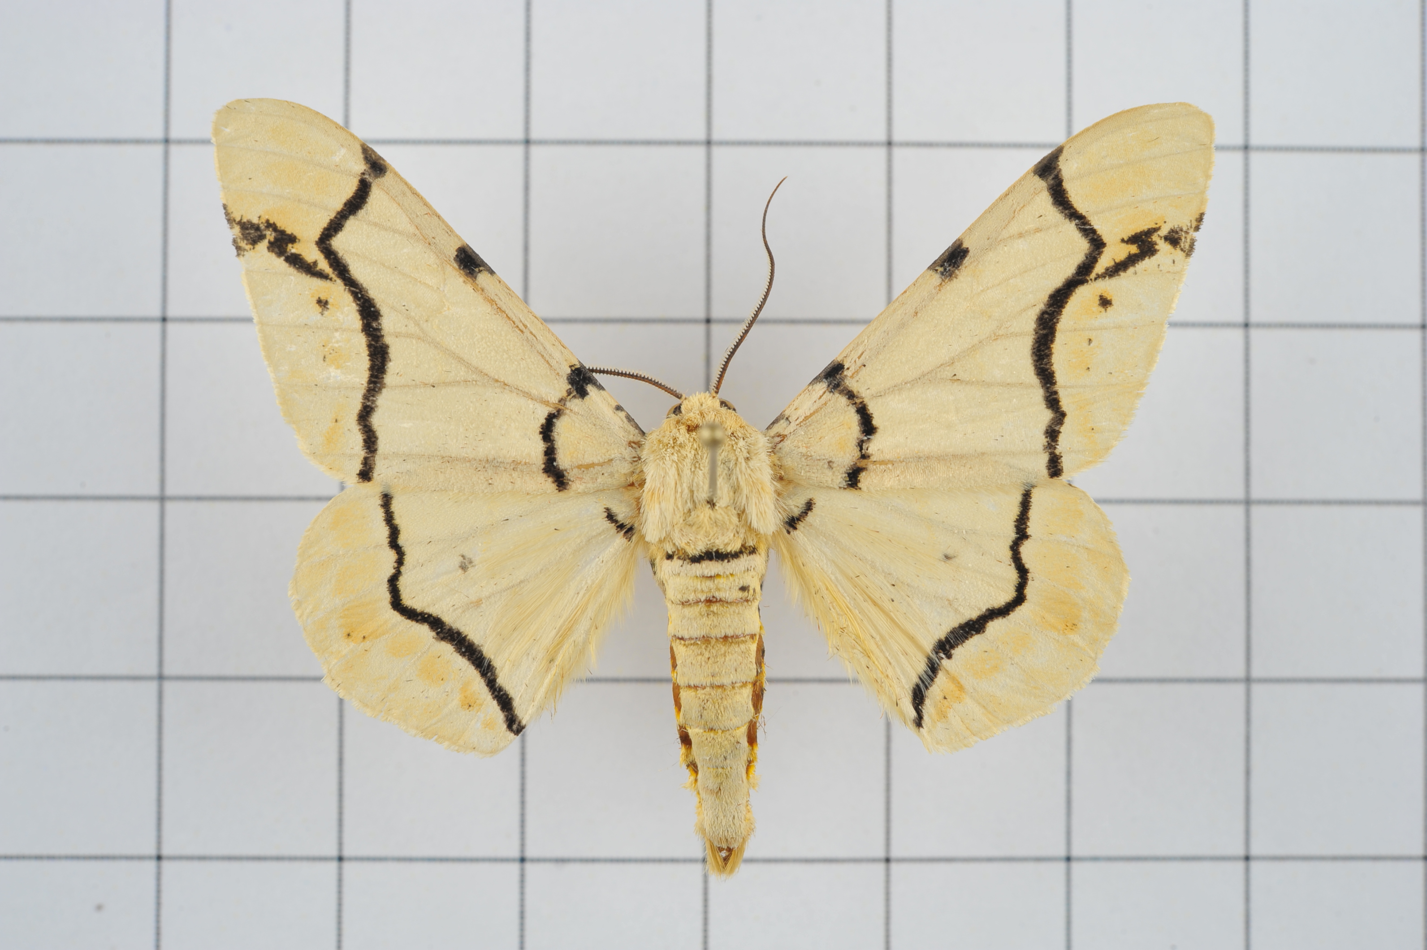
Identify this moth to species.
Biston perclara
